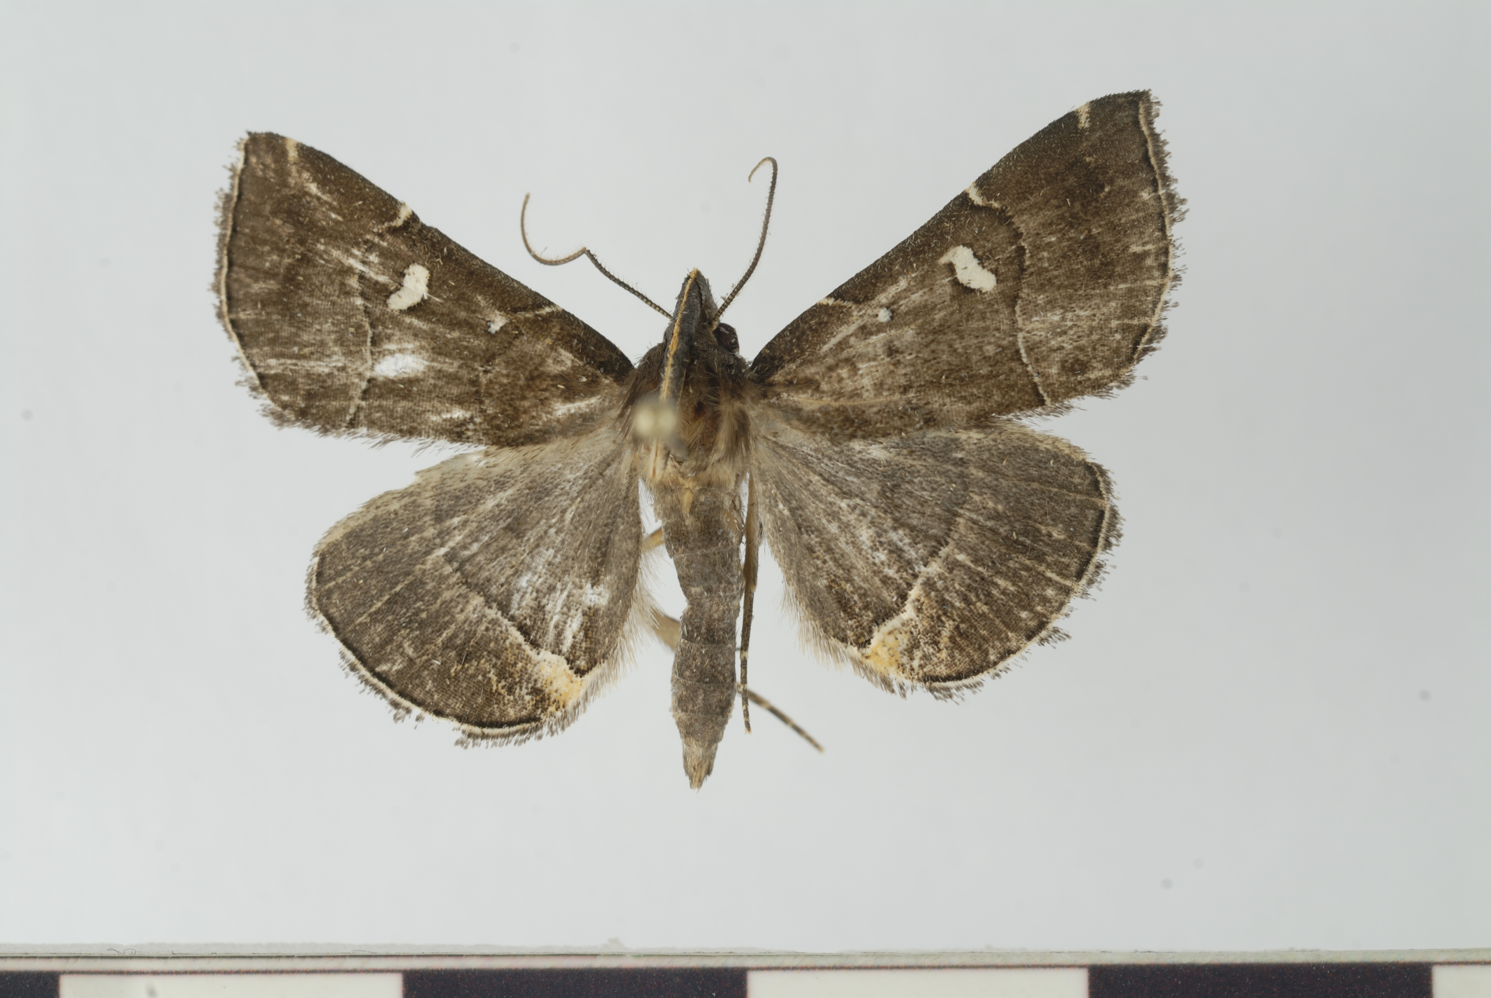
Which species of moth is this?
Cidariplura shanmeii
